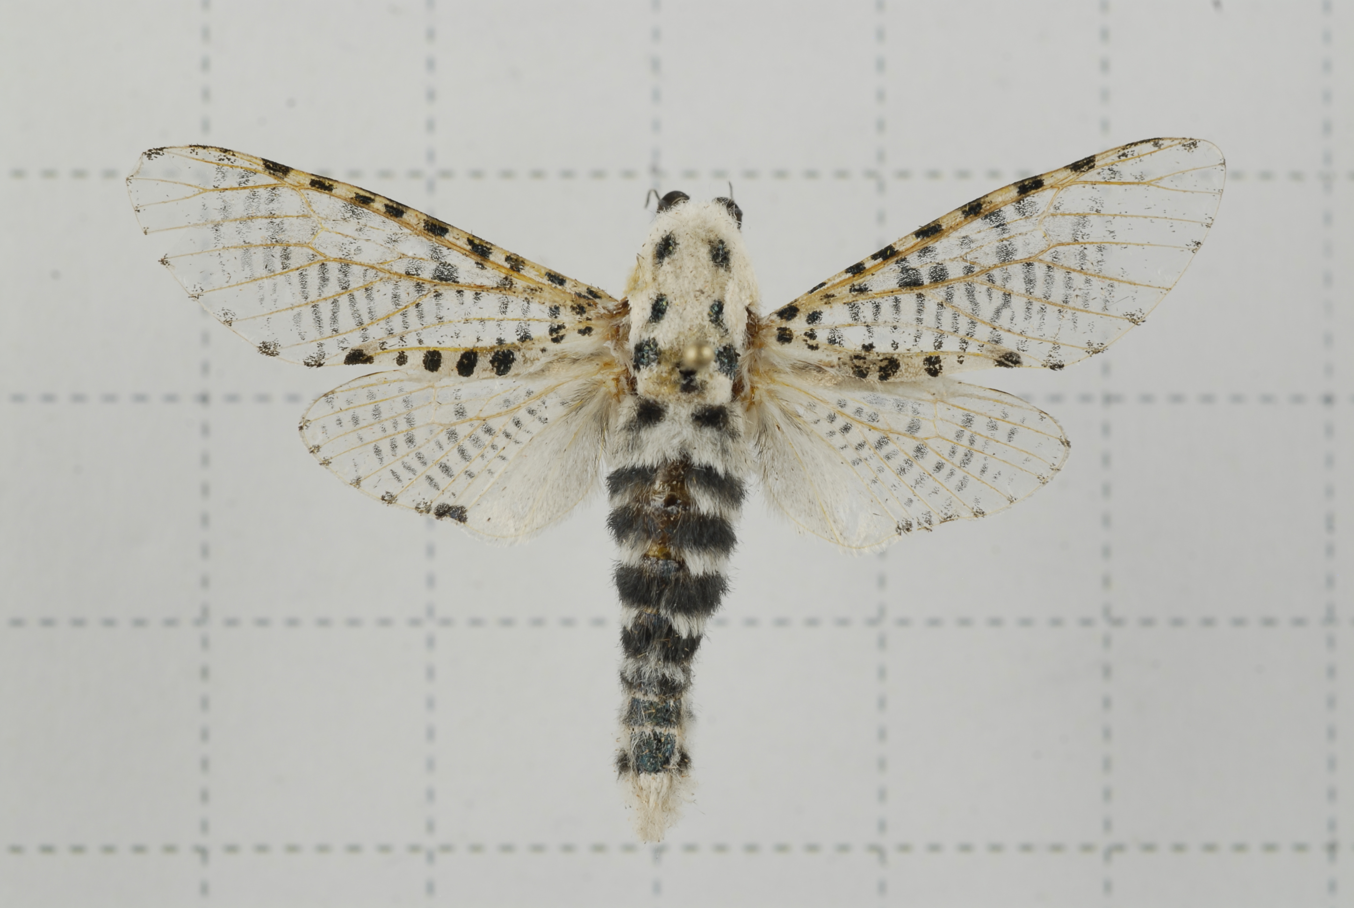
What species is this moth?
Zeuzera multistrigata multistrigata
